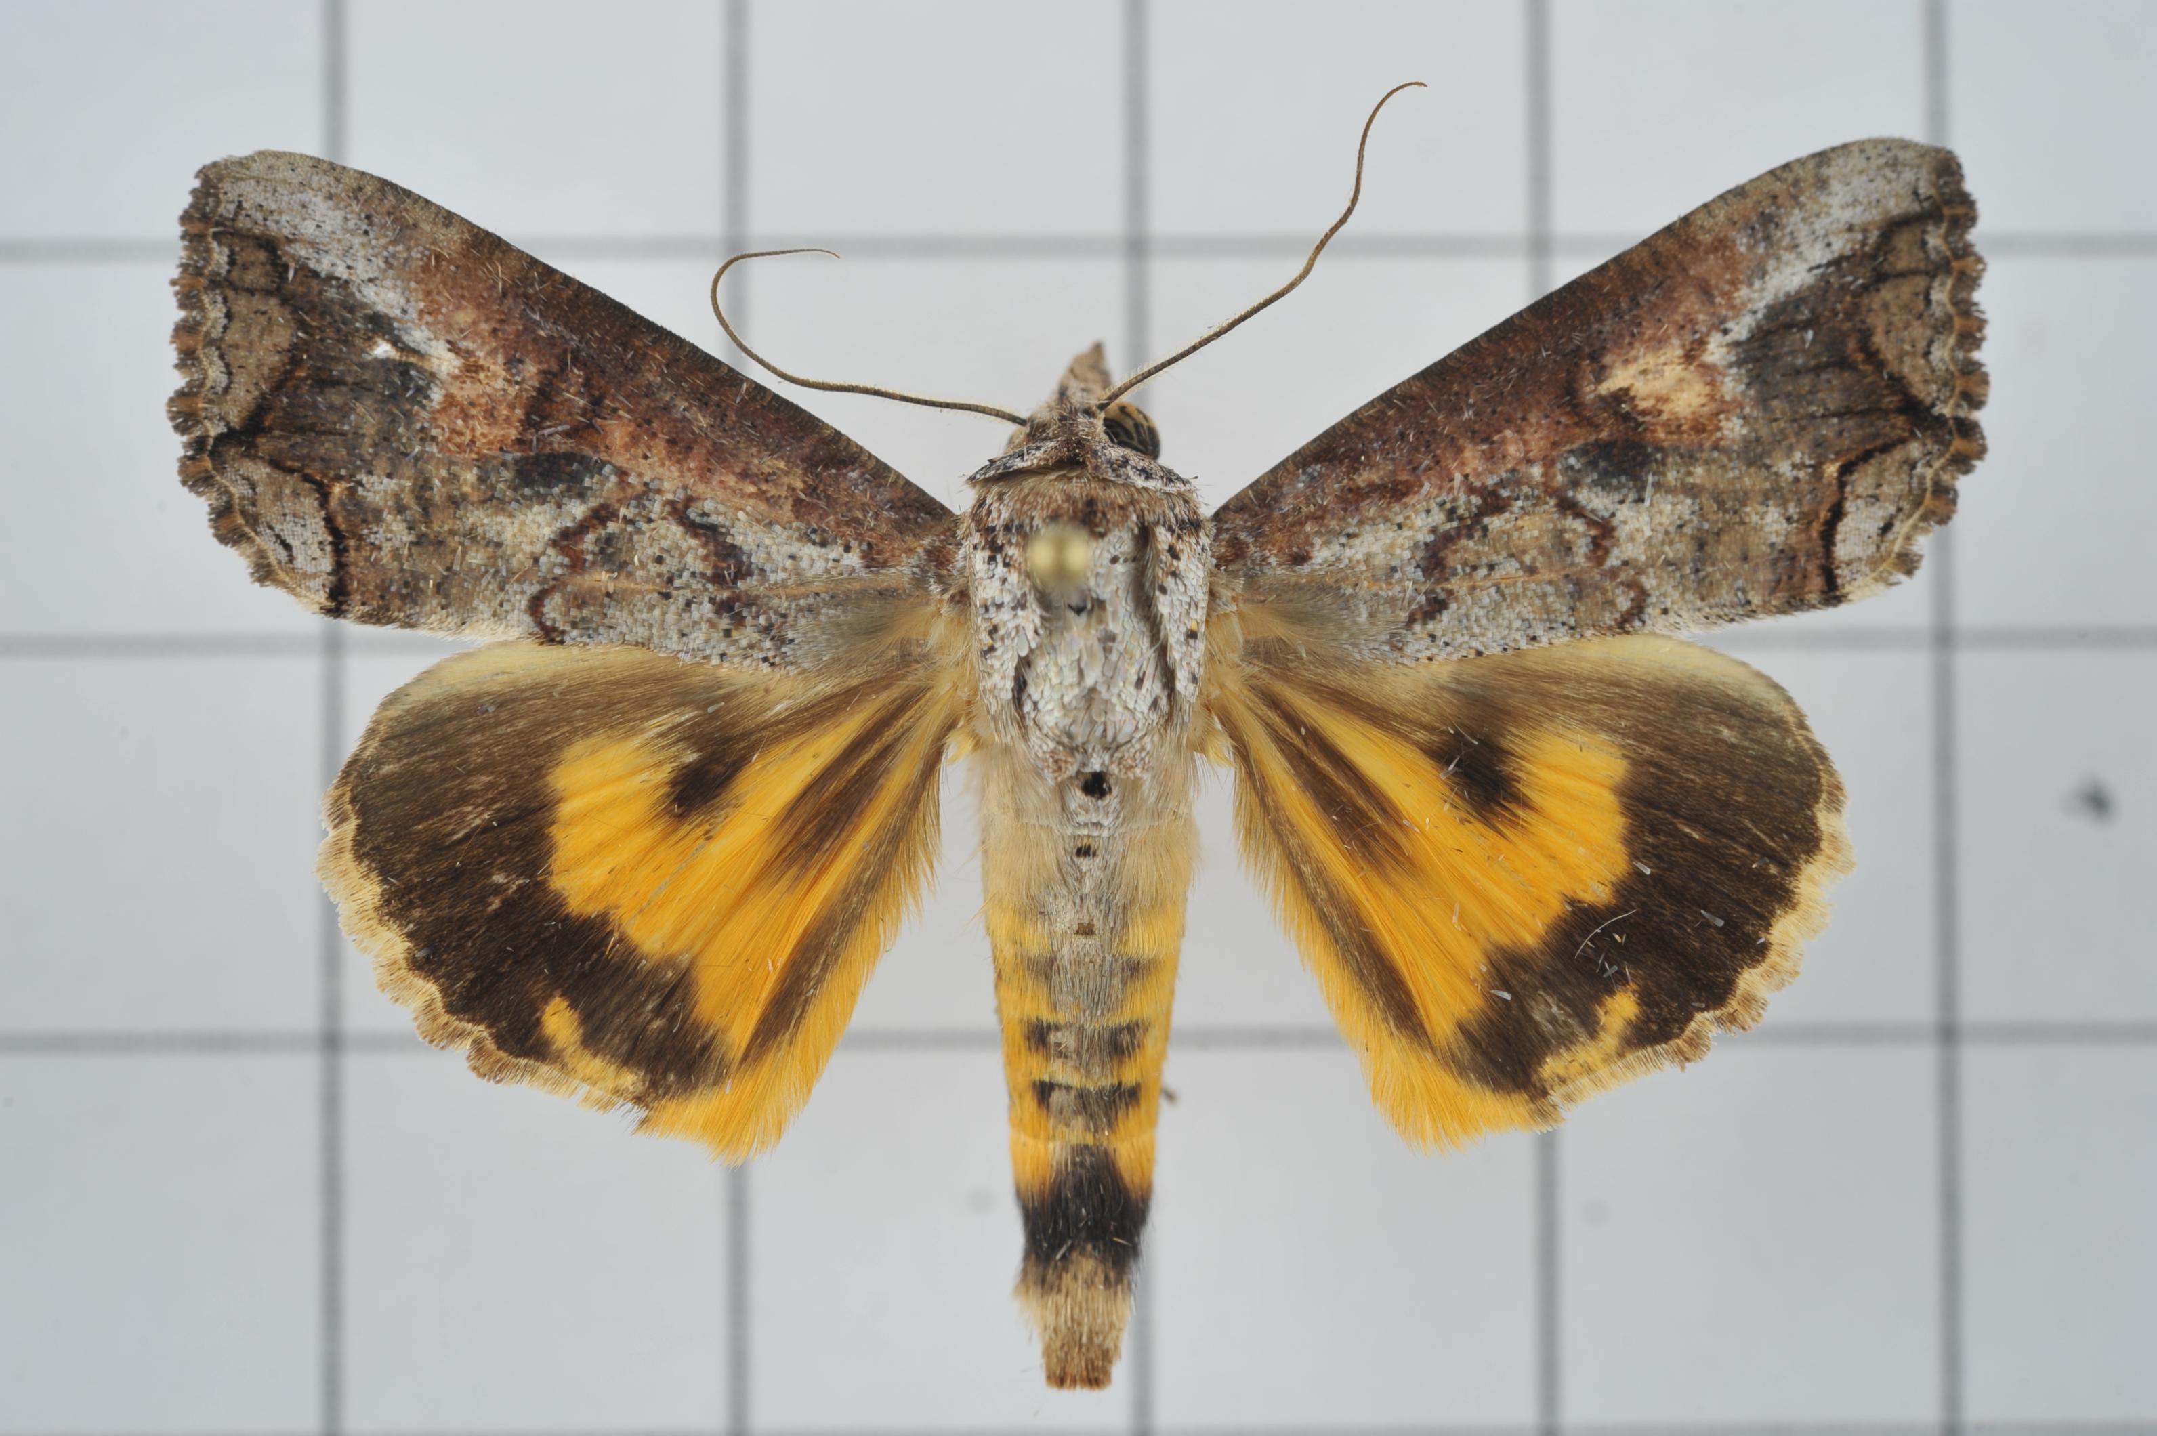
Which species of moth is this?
Hypocala deflorata deflorata
